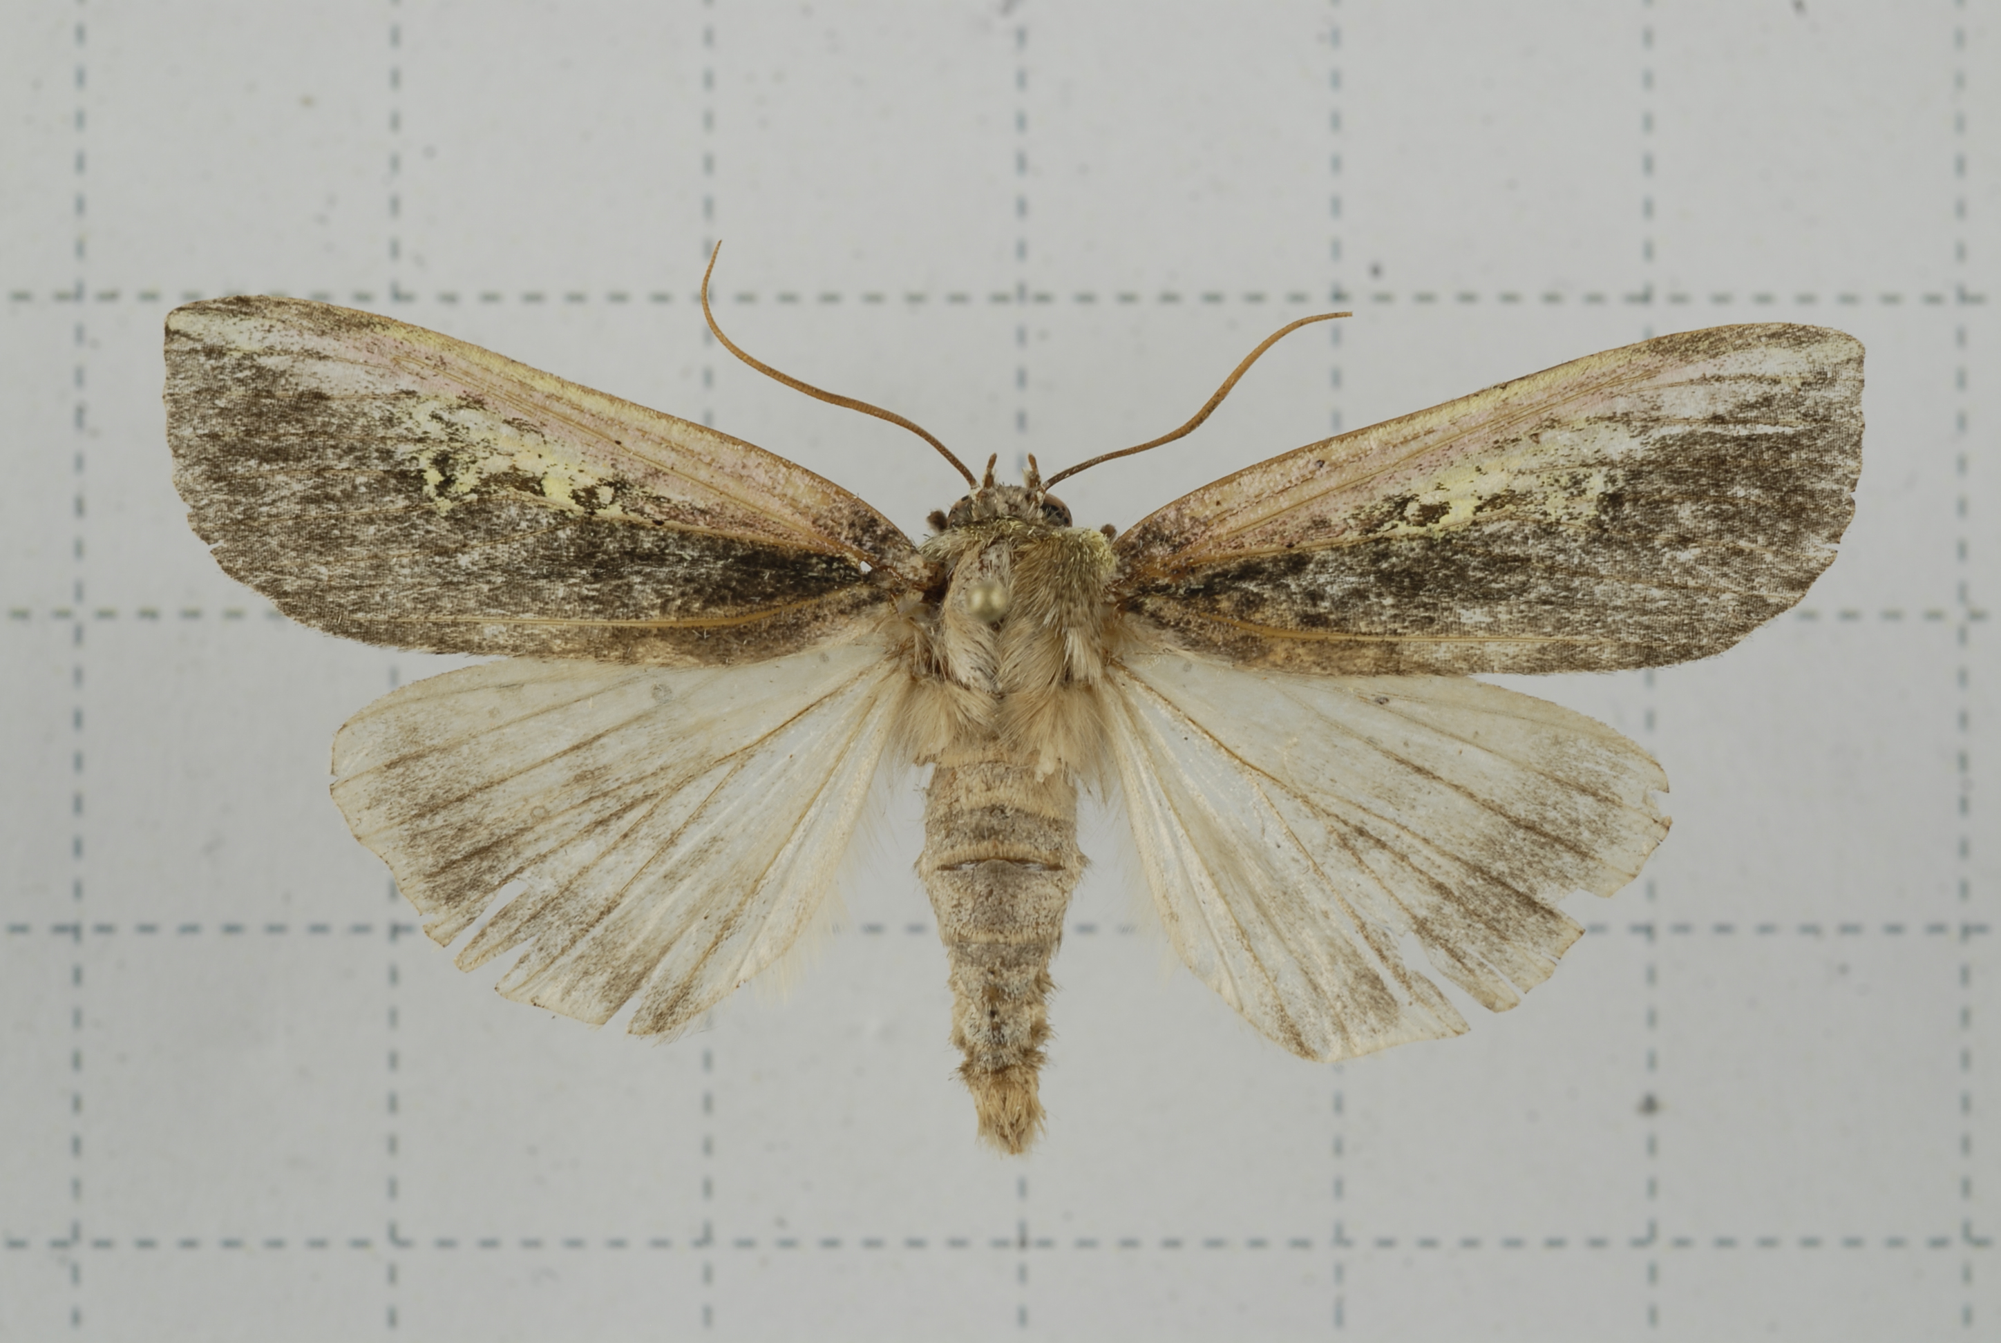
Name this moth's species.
Tethea oberthueri taiwana
